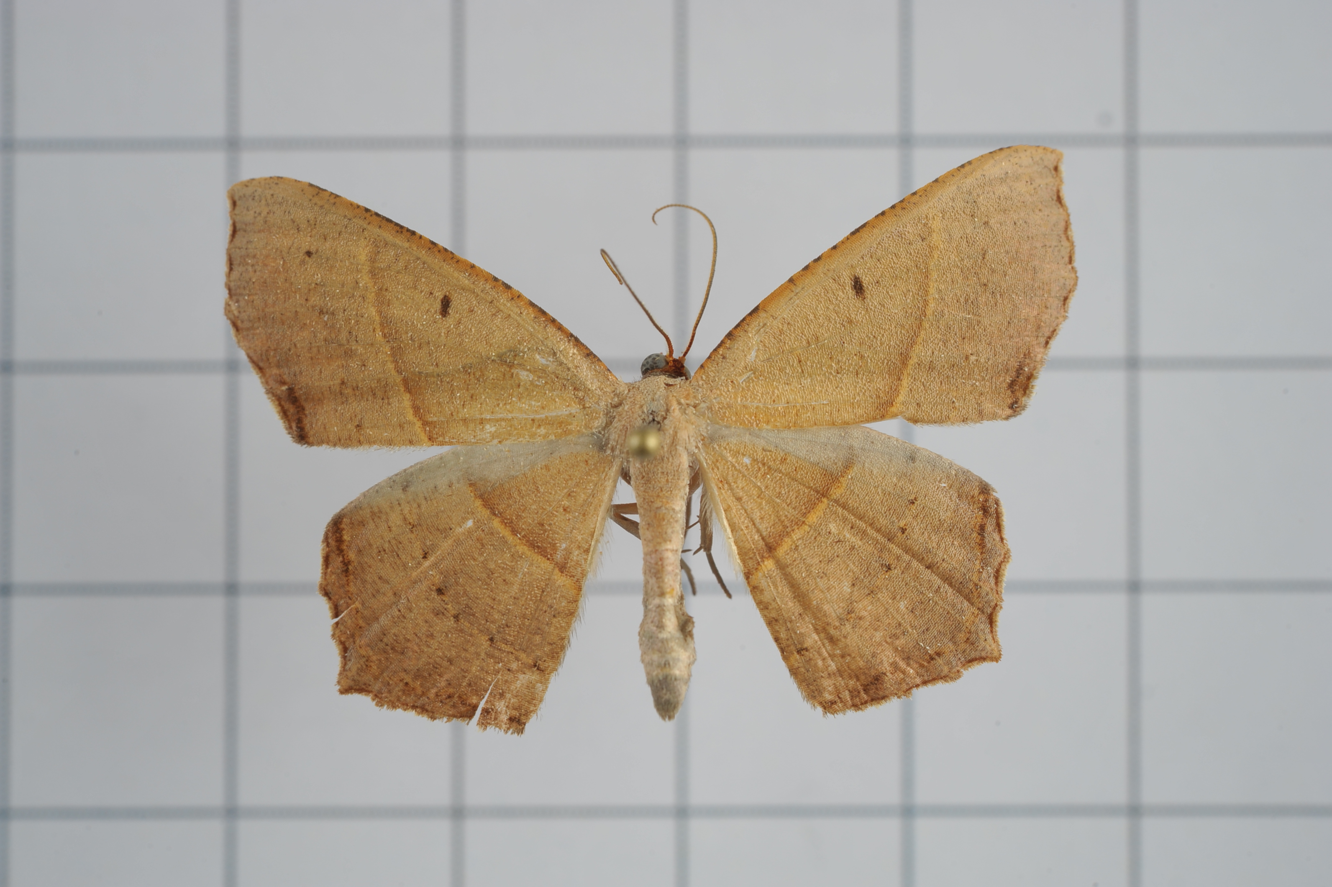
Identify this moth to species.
Danala lilacina
